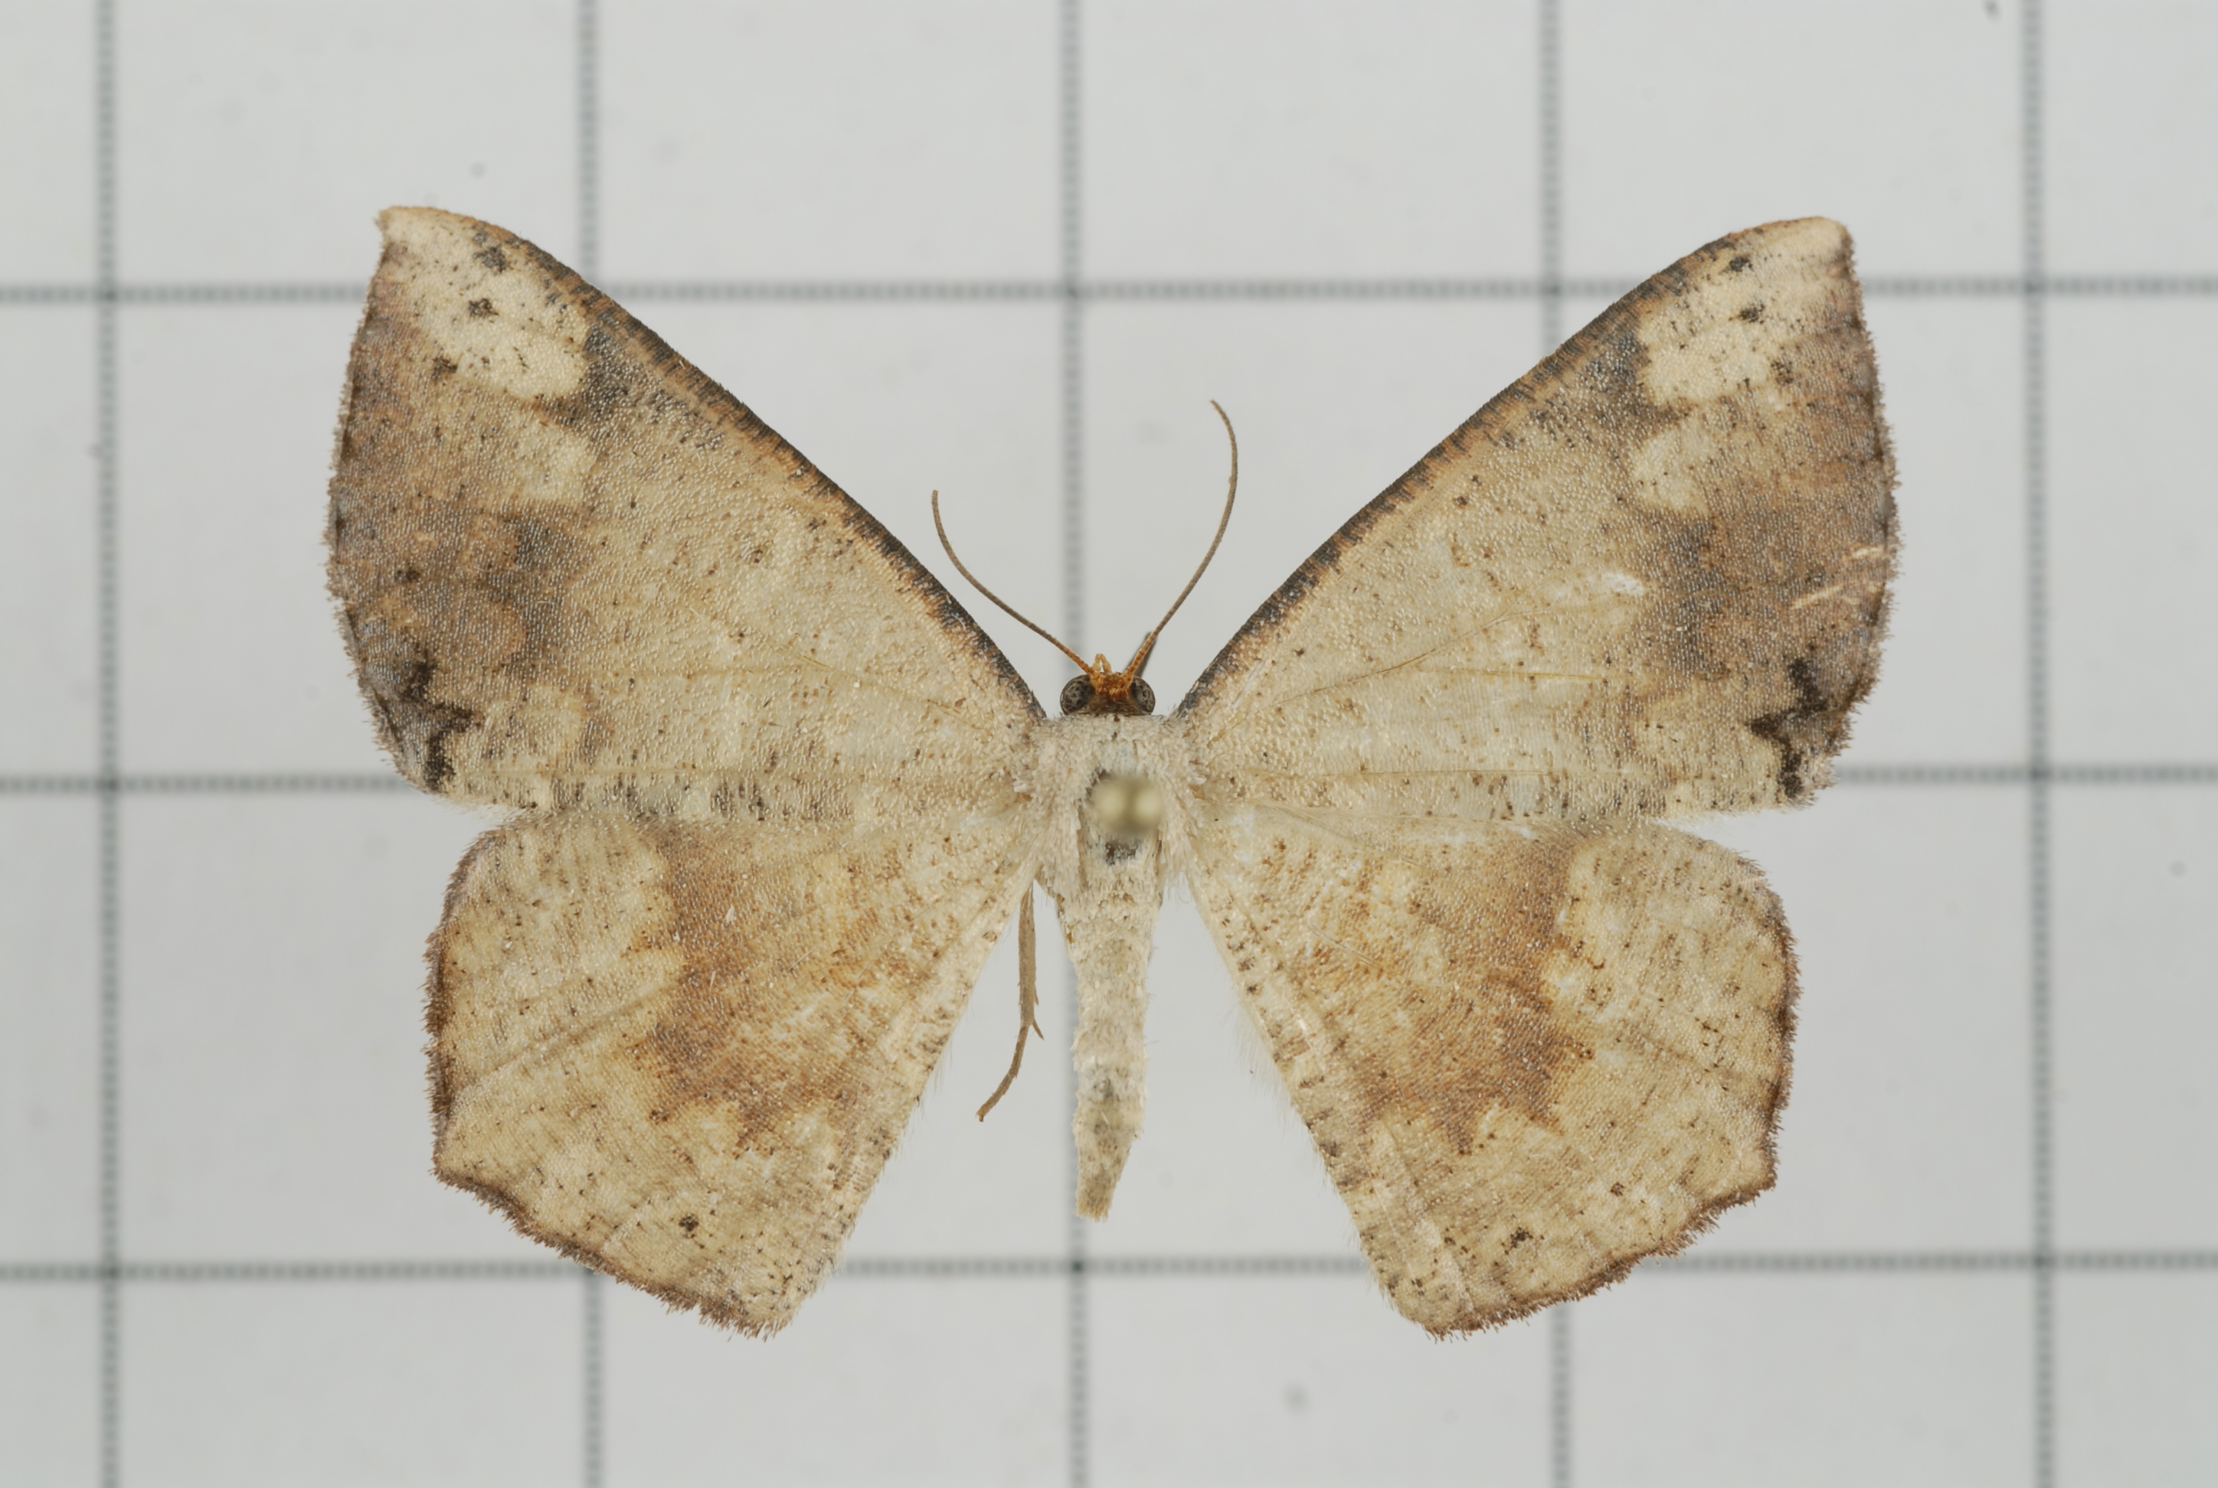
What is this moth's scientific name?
Peratostega deletaria deletaria
